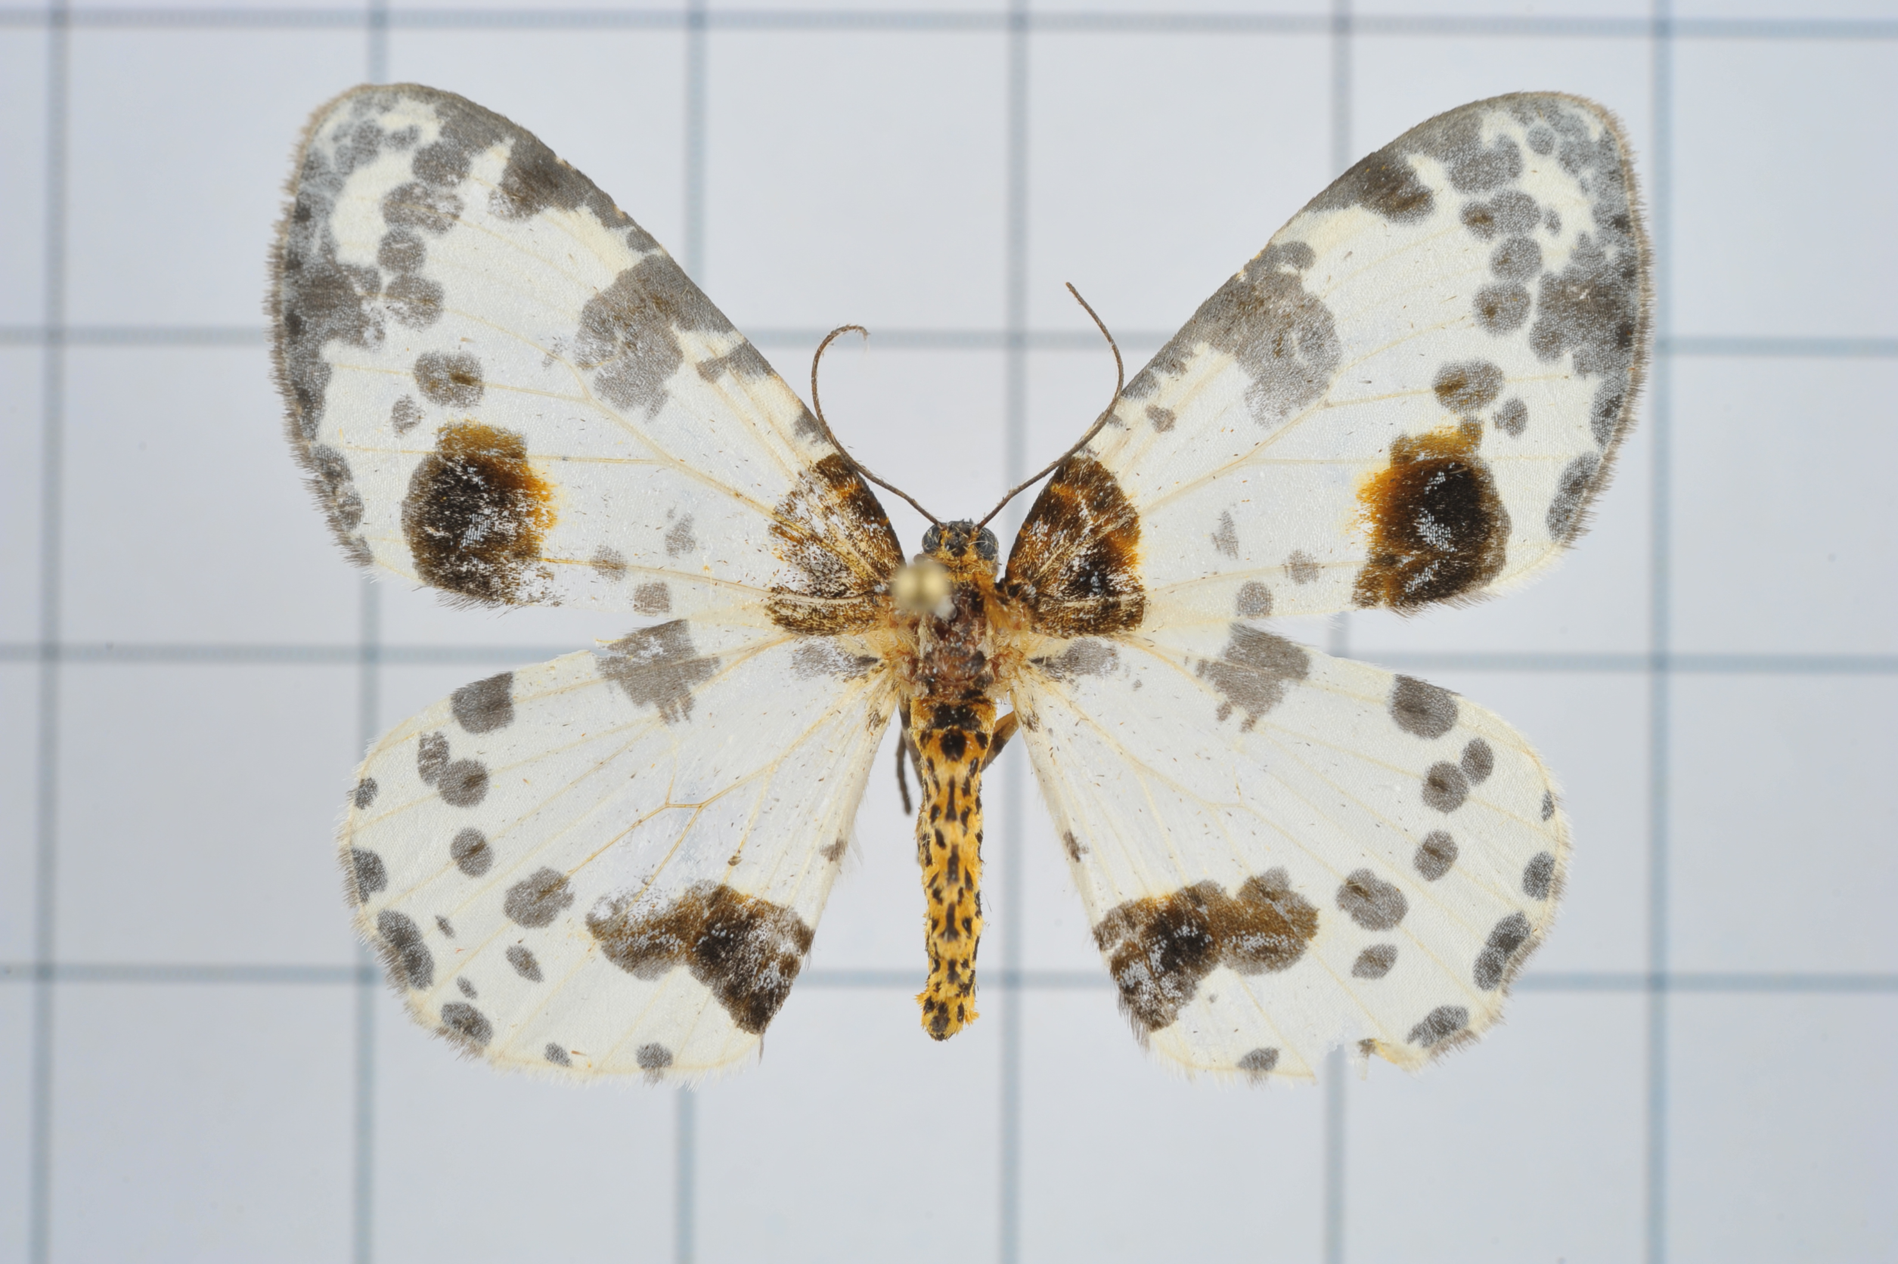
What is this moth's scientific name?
Abraxas adilluminata
